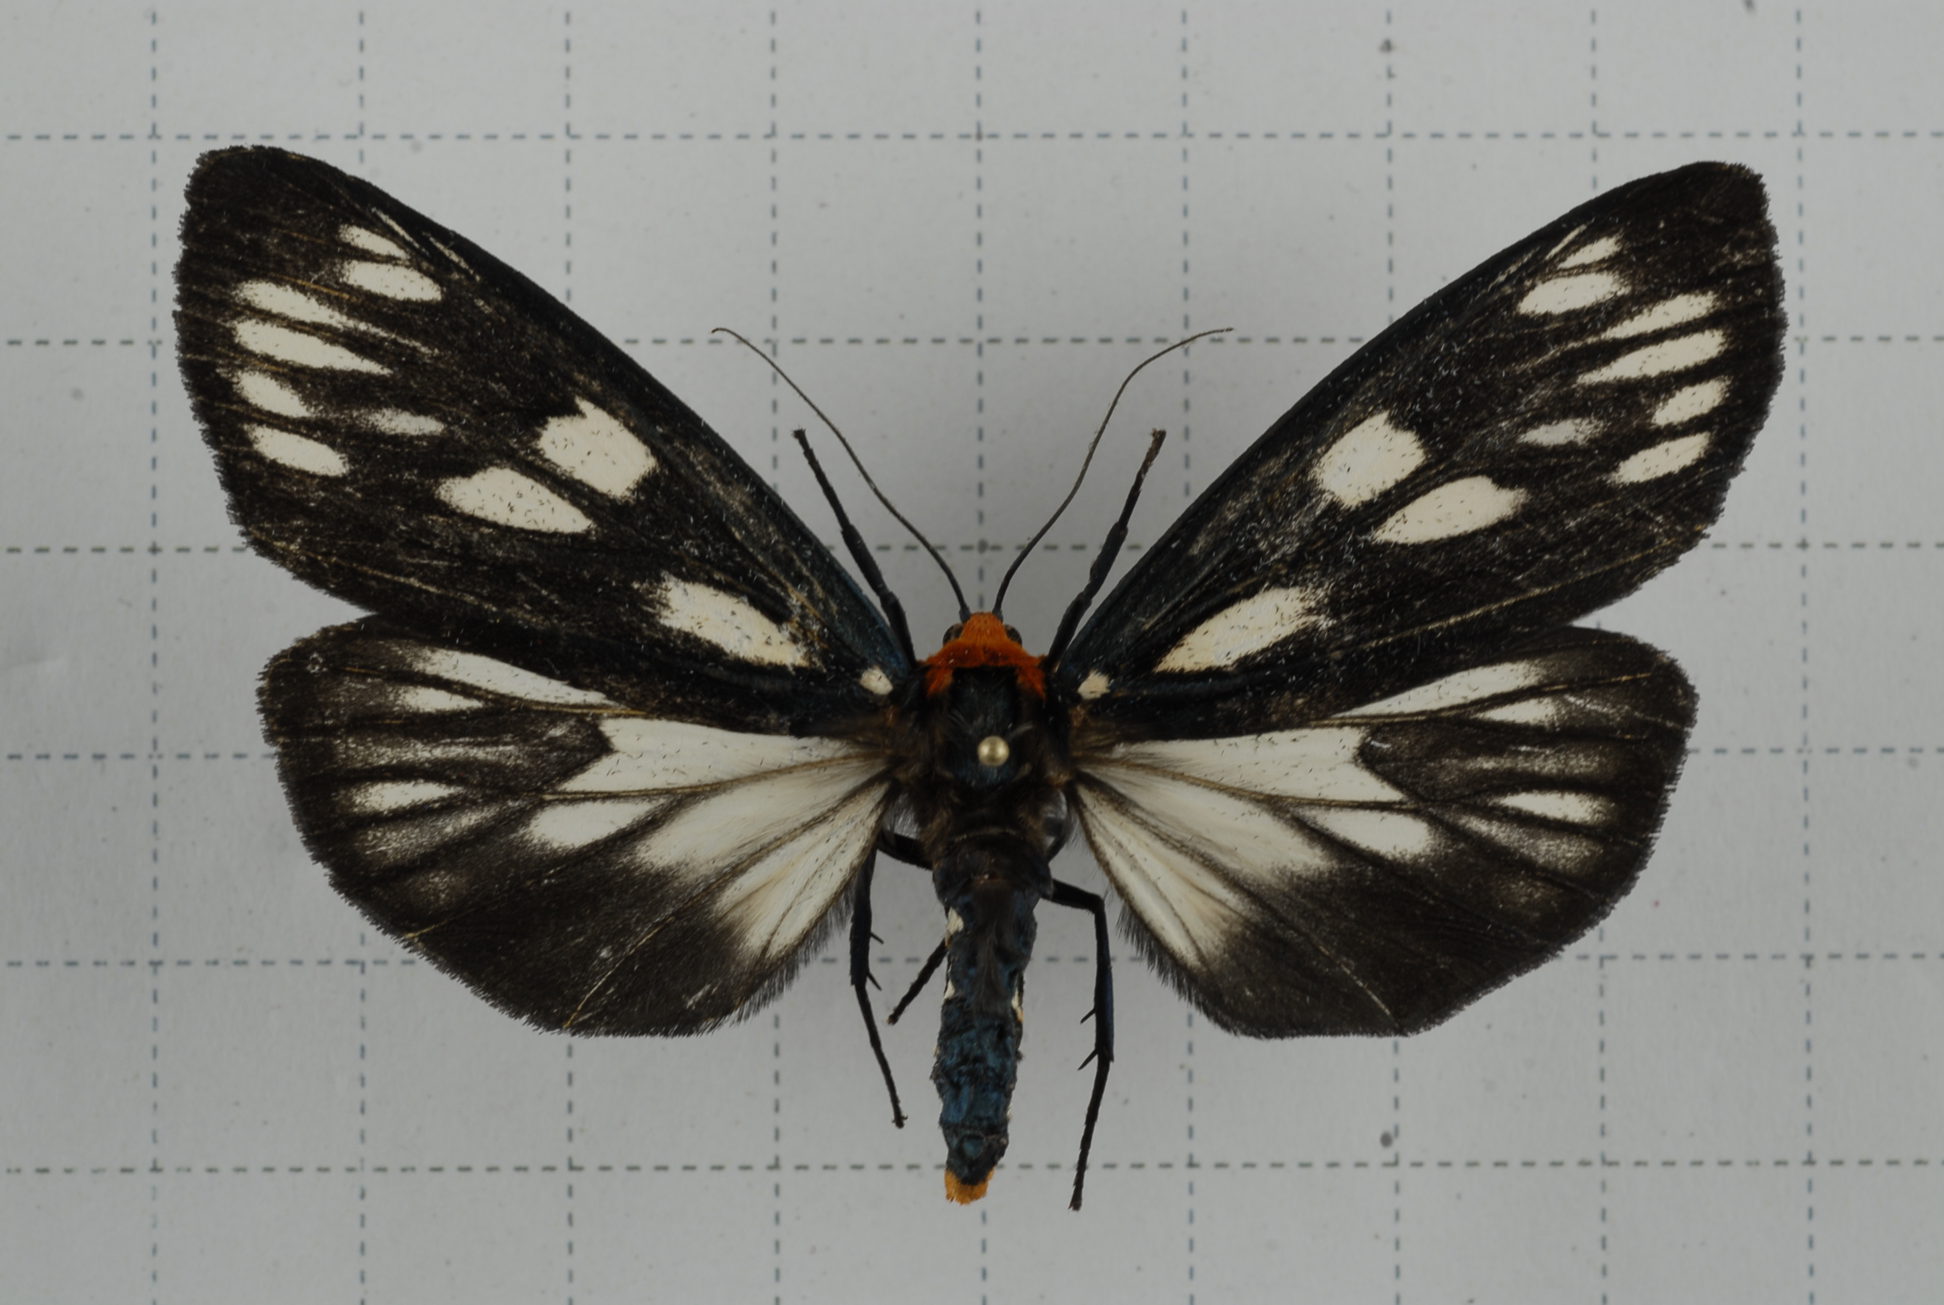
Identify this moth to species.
Macrobrochis gigas
